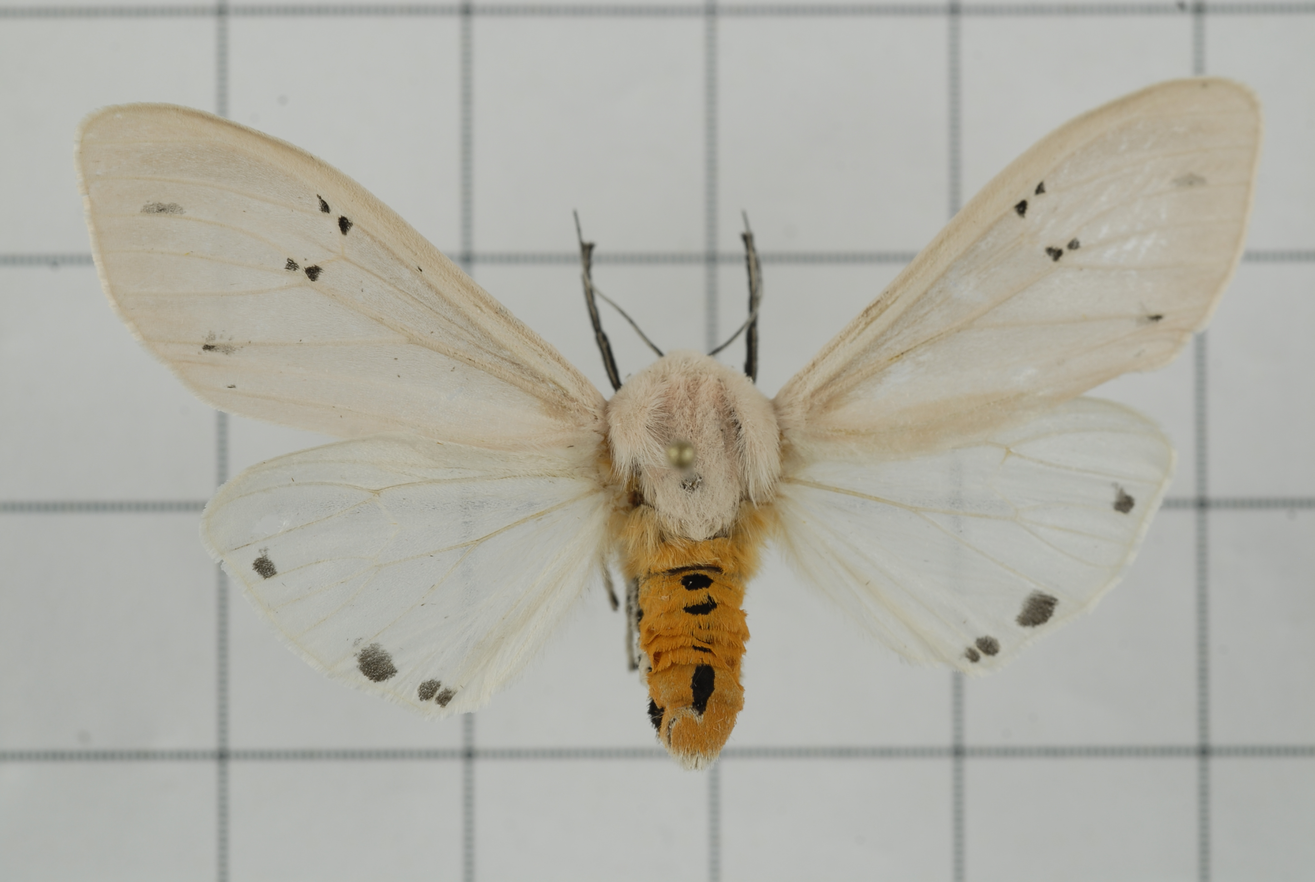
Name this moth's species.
Creatonotos transiens koni
